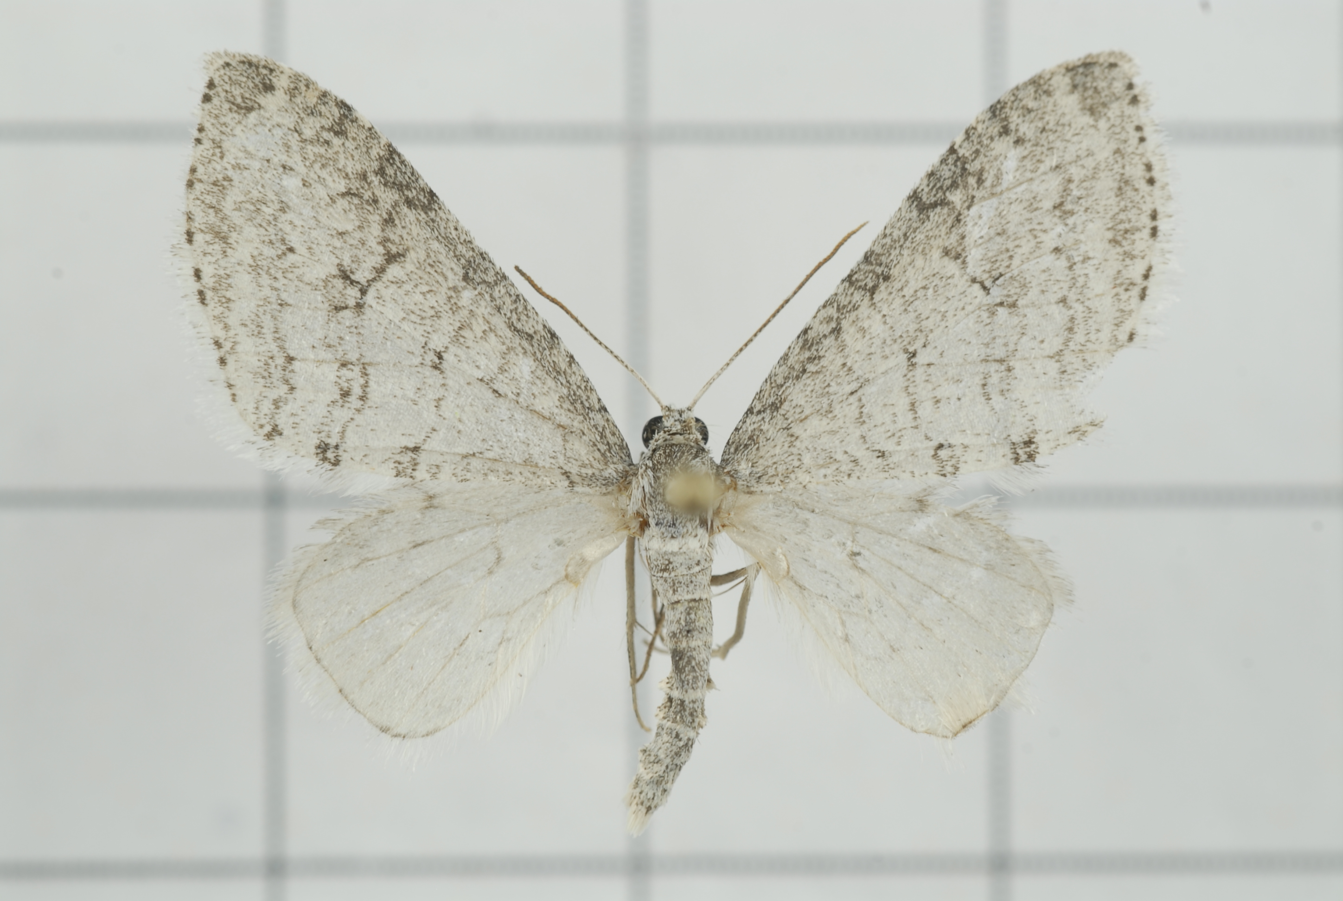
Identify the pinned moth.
Trichopteryx fusconotata
